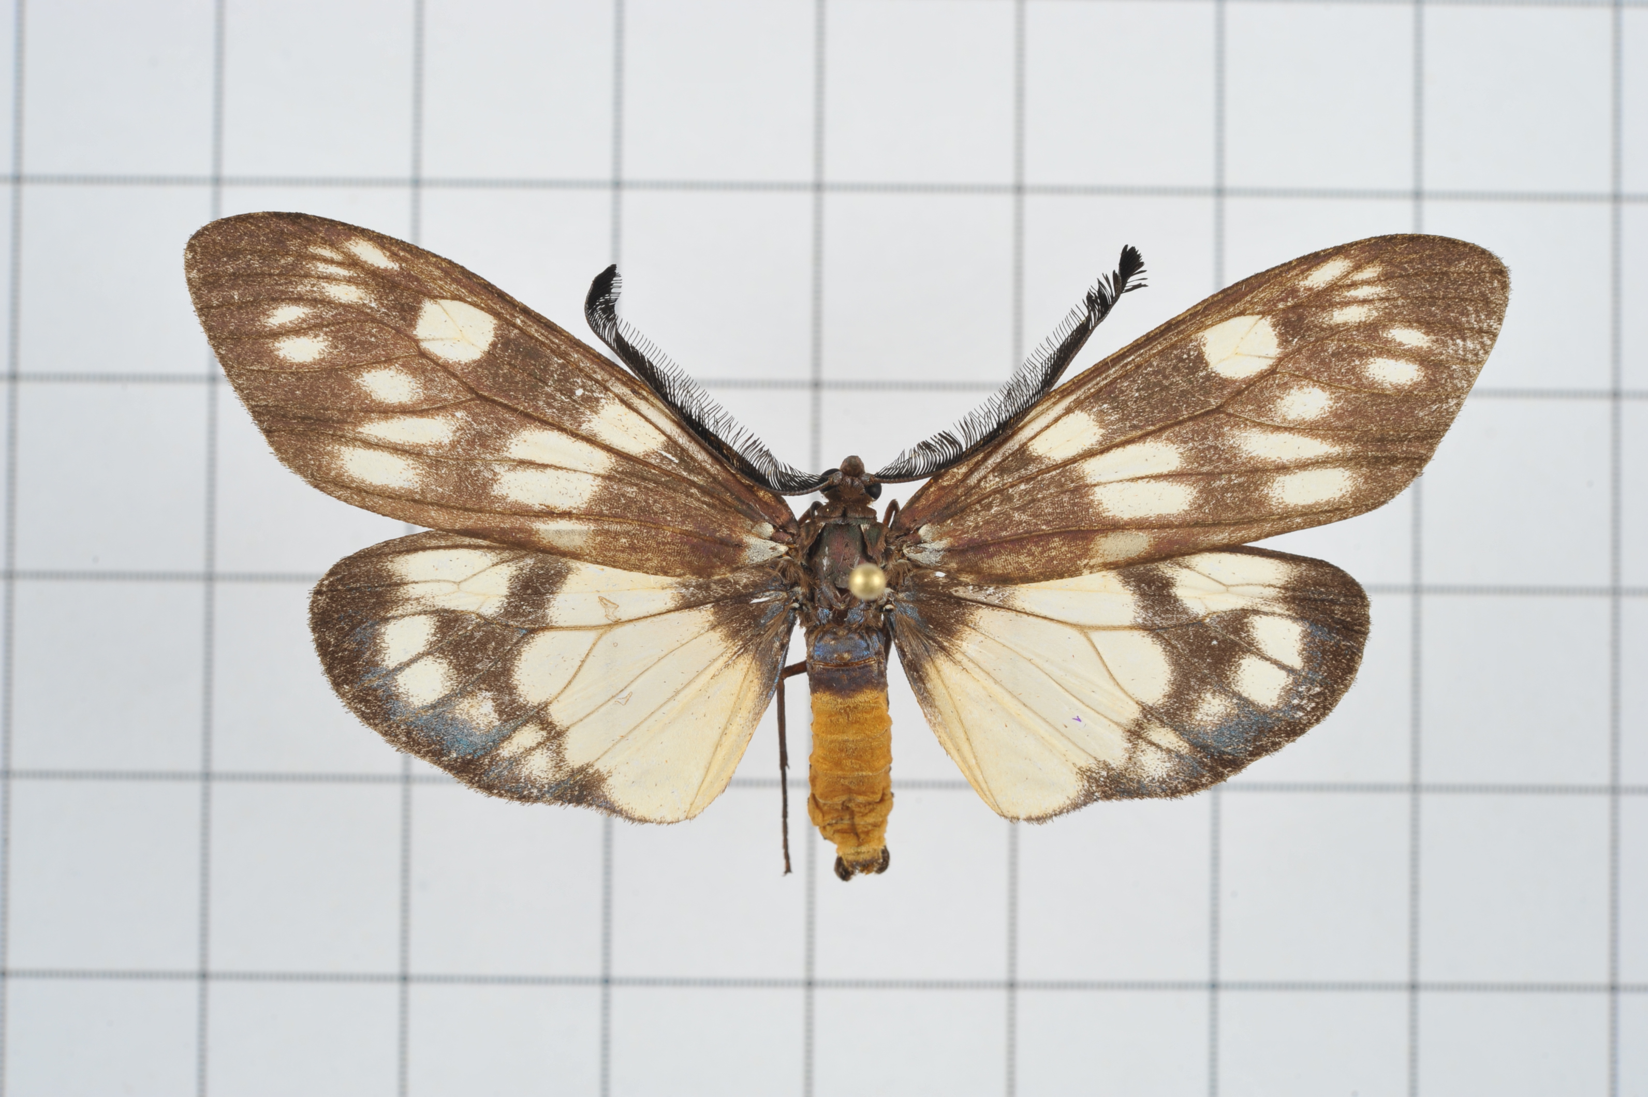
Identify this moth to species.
Eterusia aedea formosana
